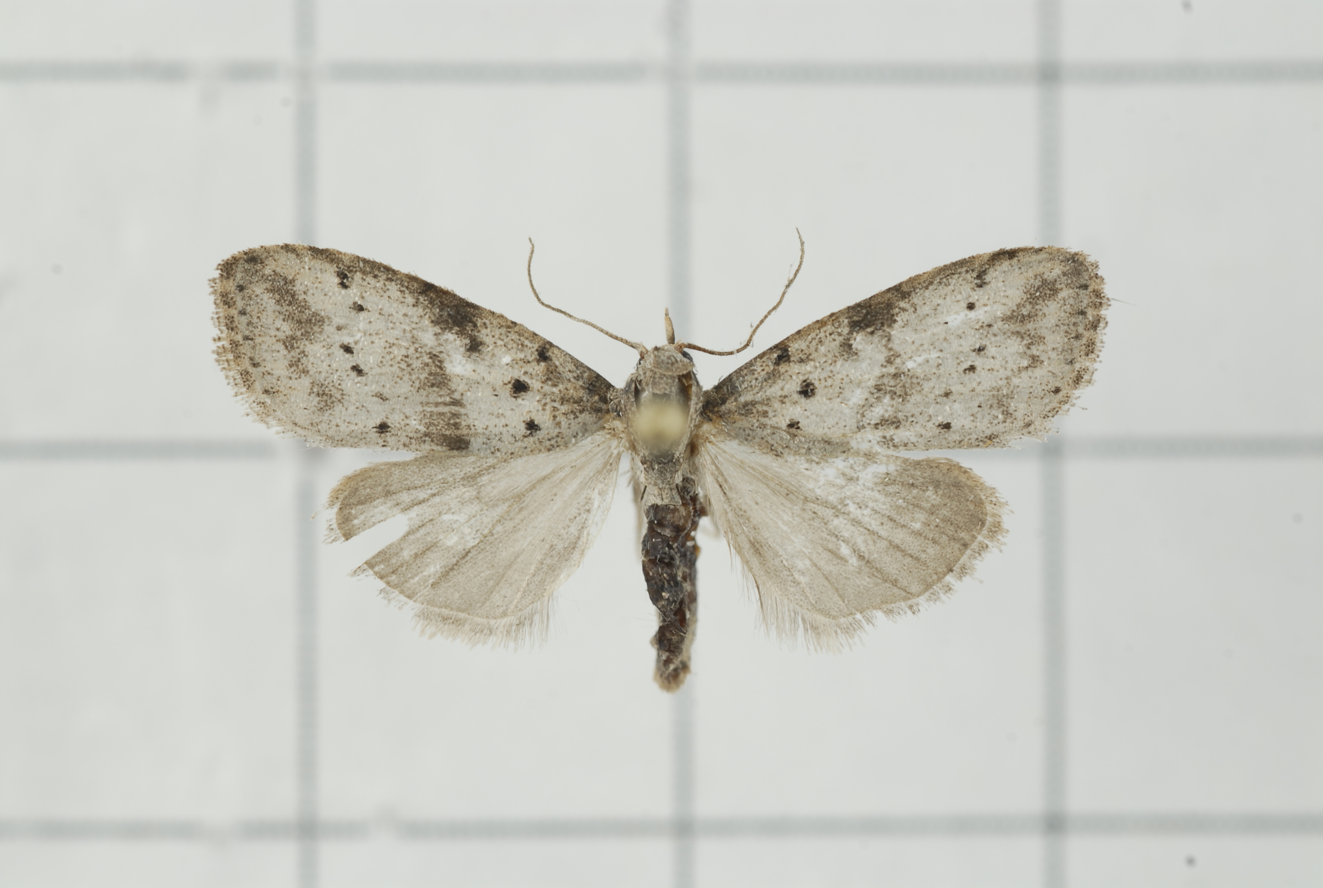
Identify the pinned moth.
Nola punctilineata
